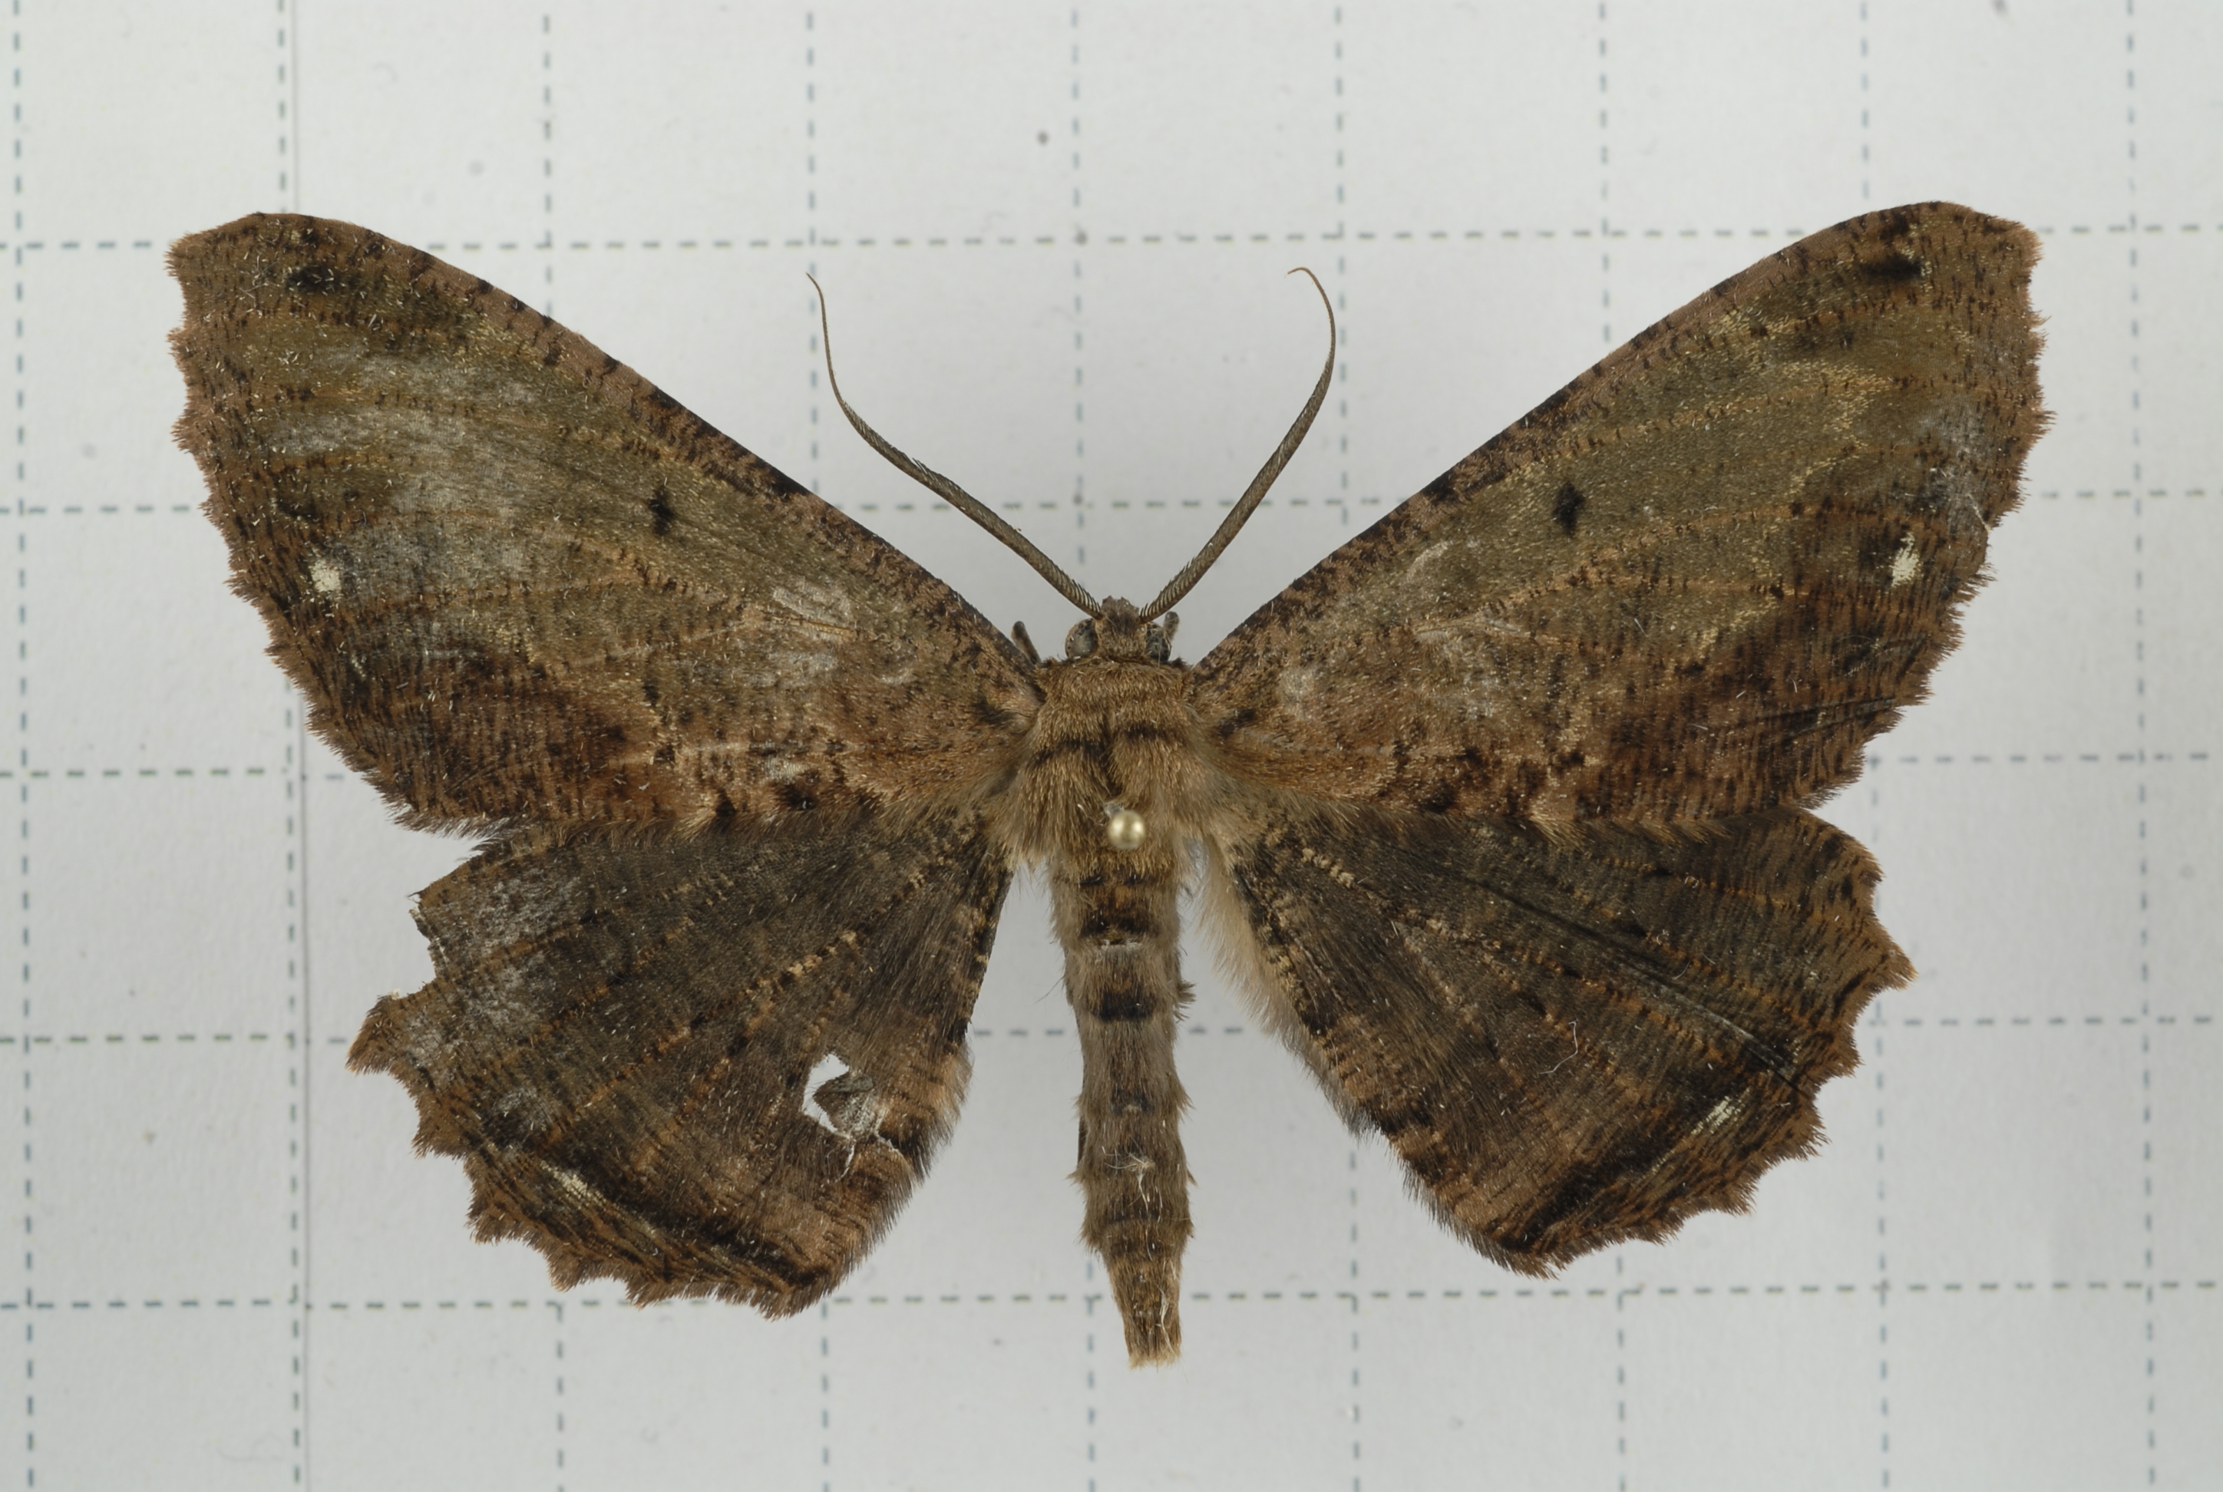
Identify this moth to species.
Chorodna creataria
